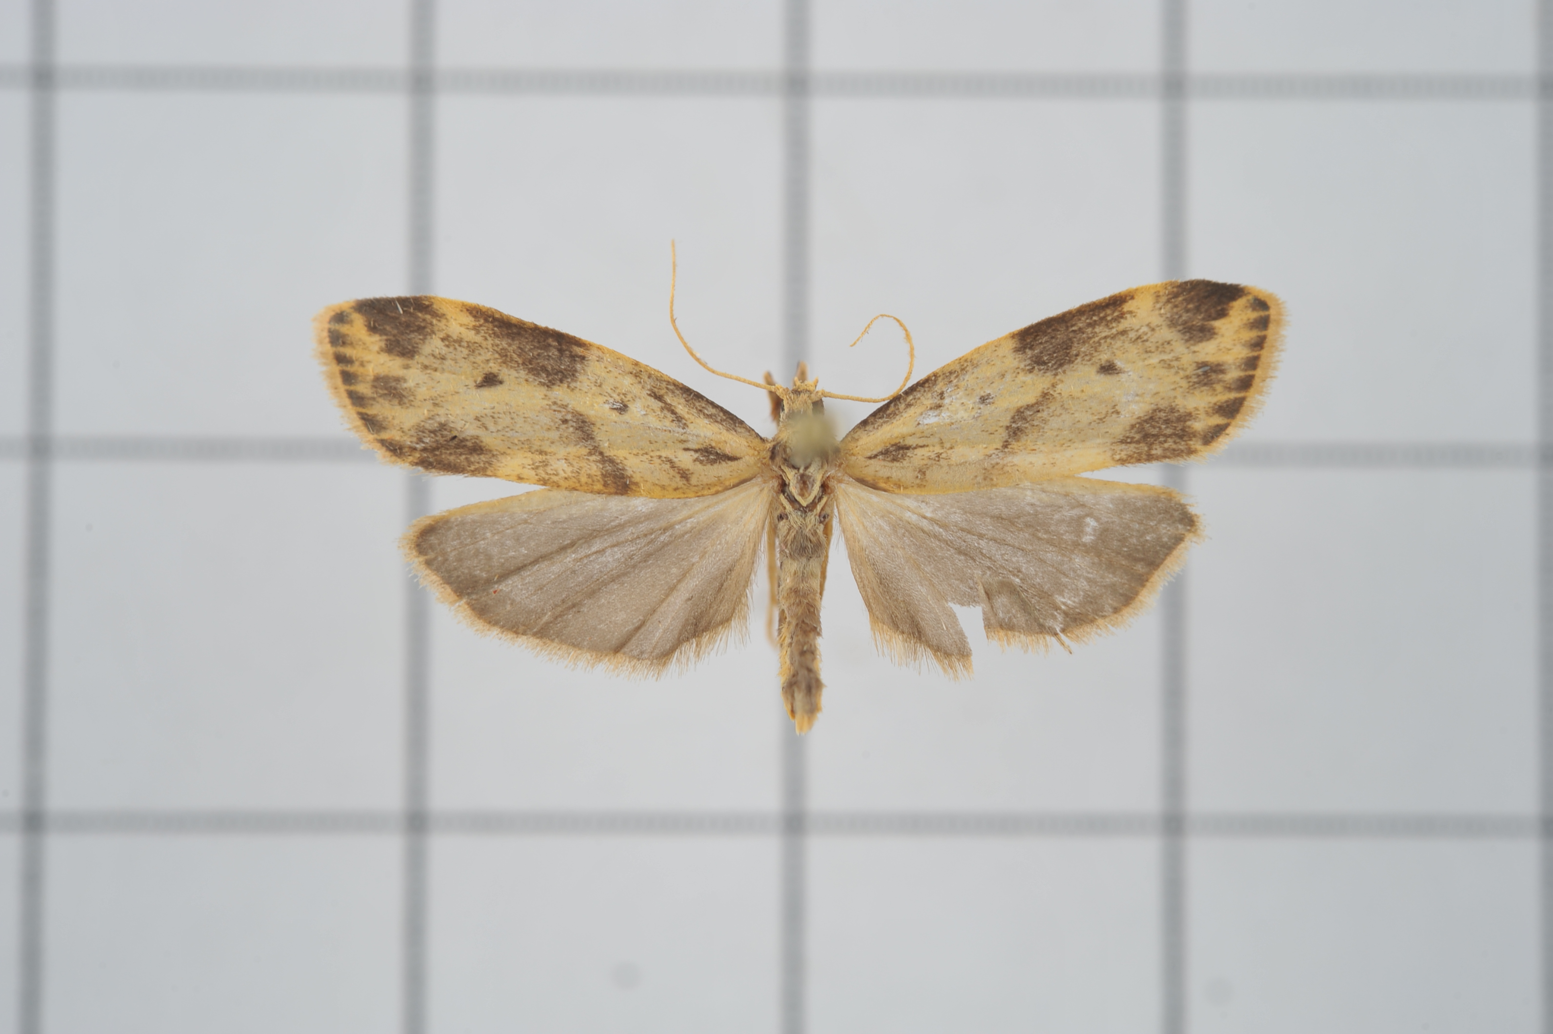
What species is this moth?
Meteugoa ochrivena
